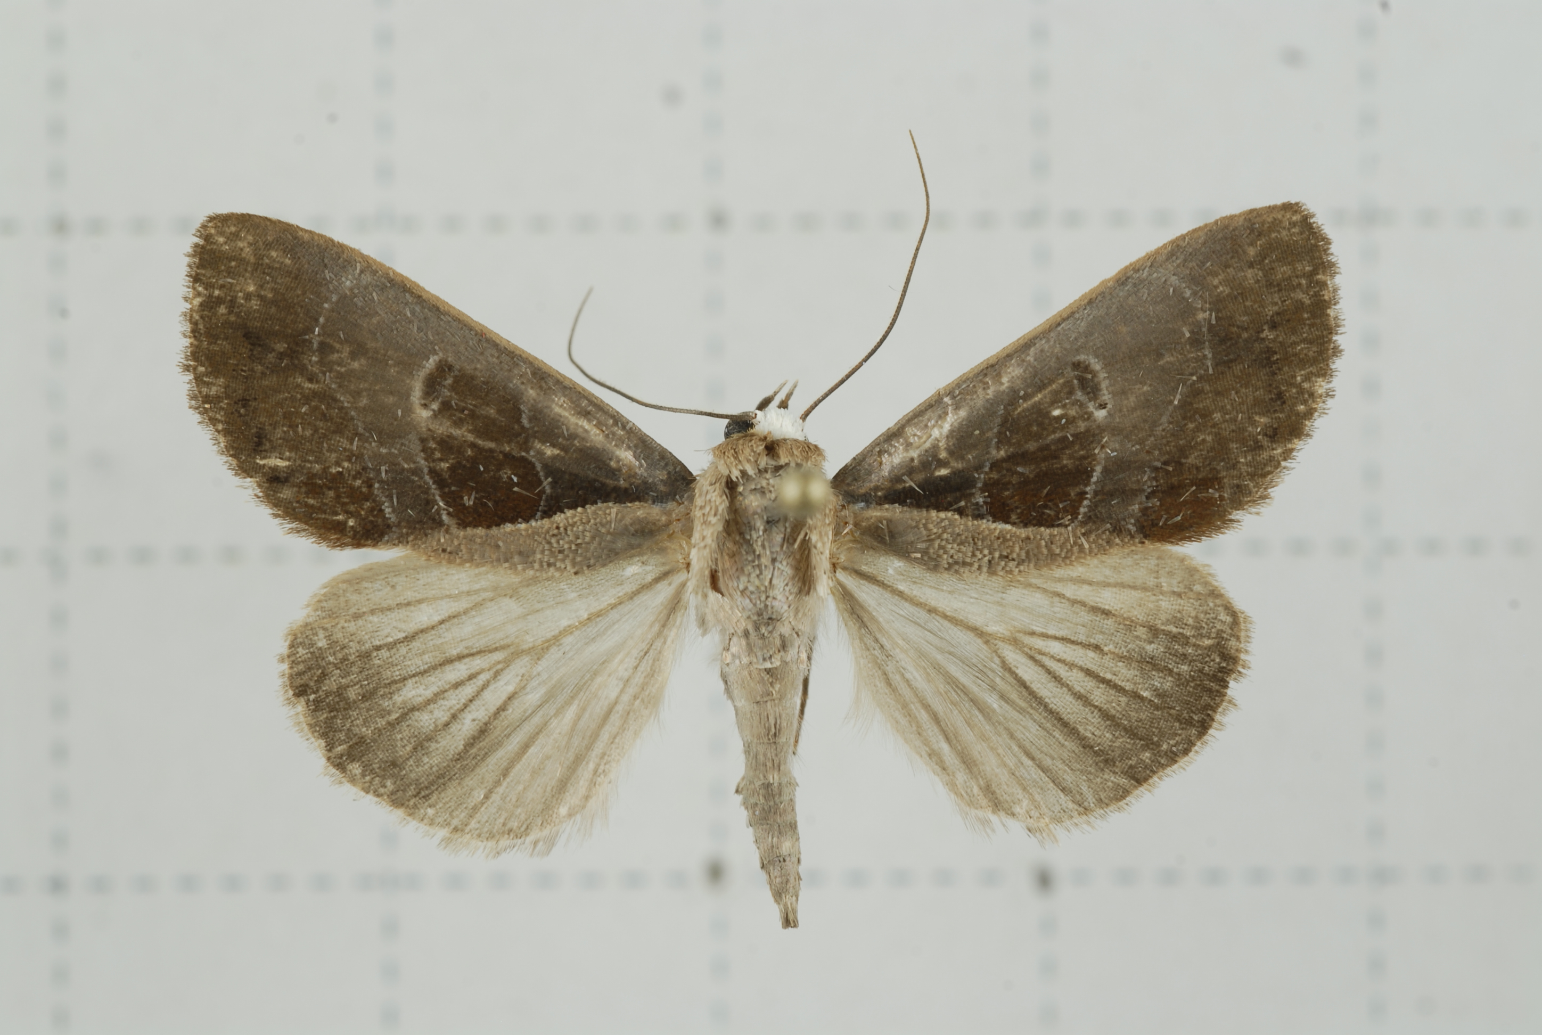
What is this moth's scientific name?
Westermannia elliptica elliptica
